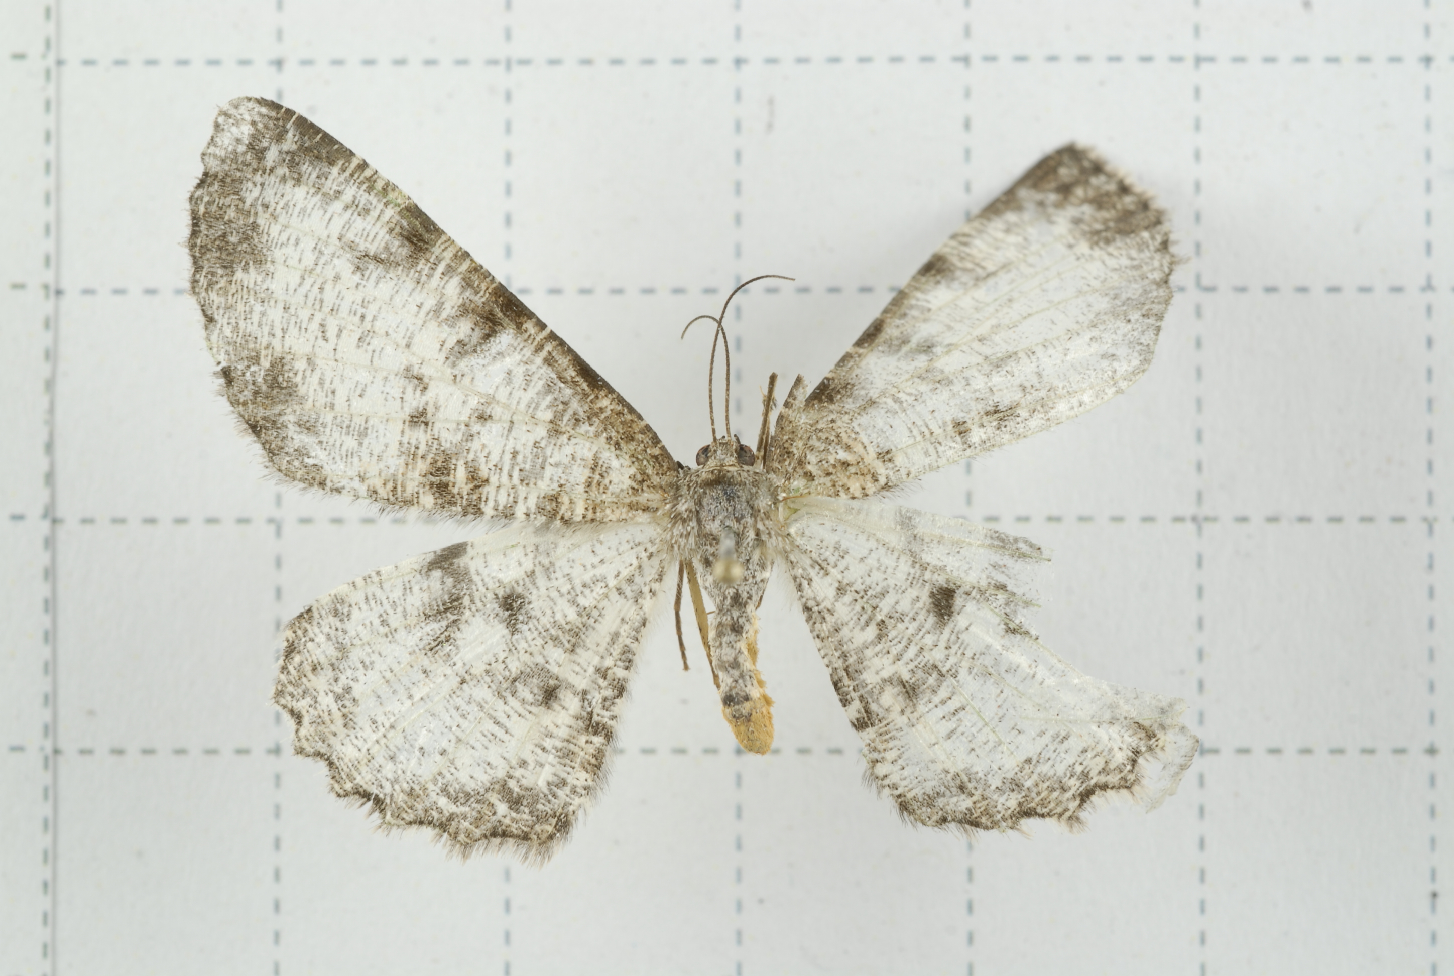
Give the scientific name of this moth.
Hypomecis percnioides
